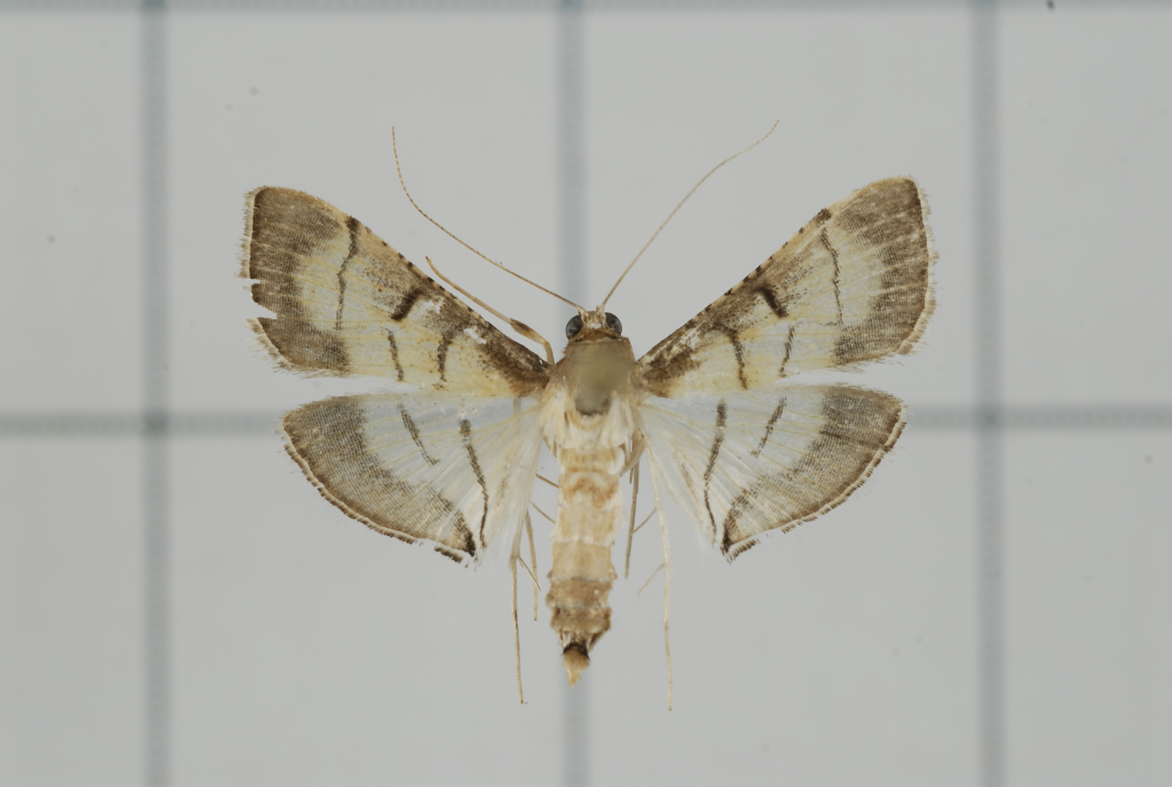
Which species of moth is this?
Marasmia poeyalis
